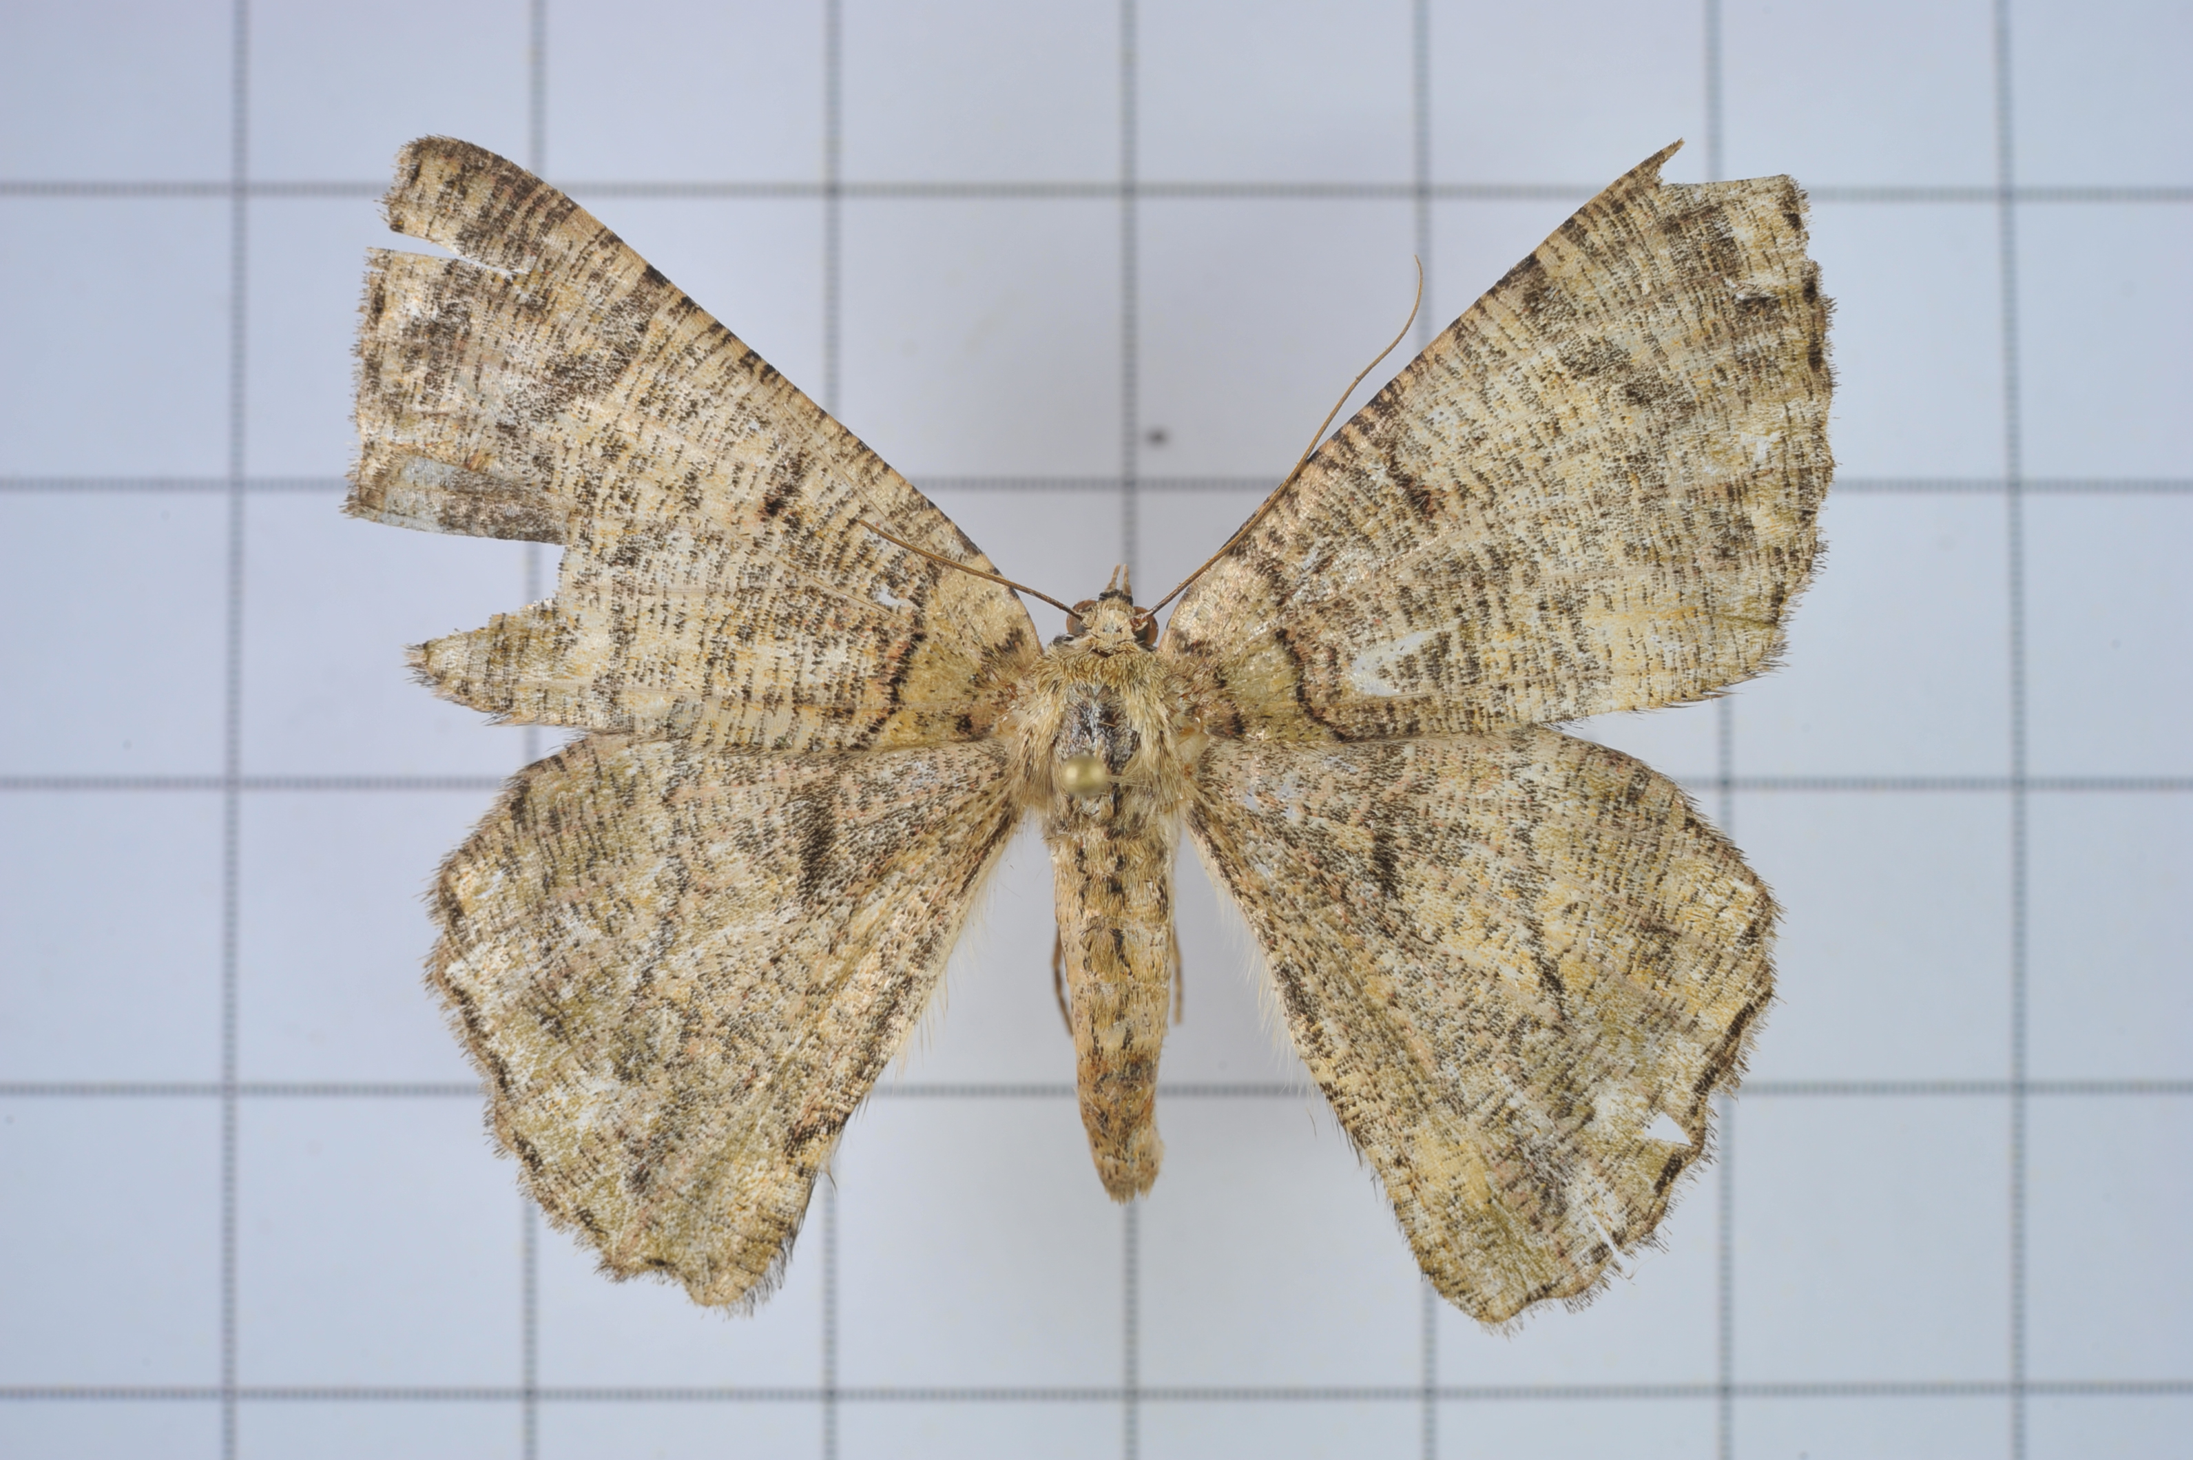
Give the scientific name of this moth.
Lophophelma taiwana
